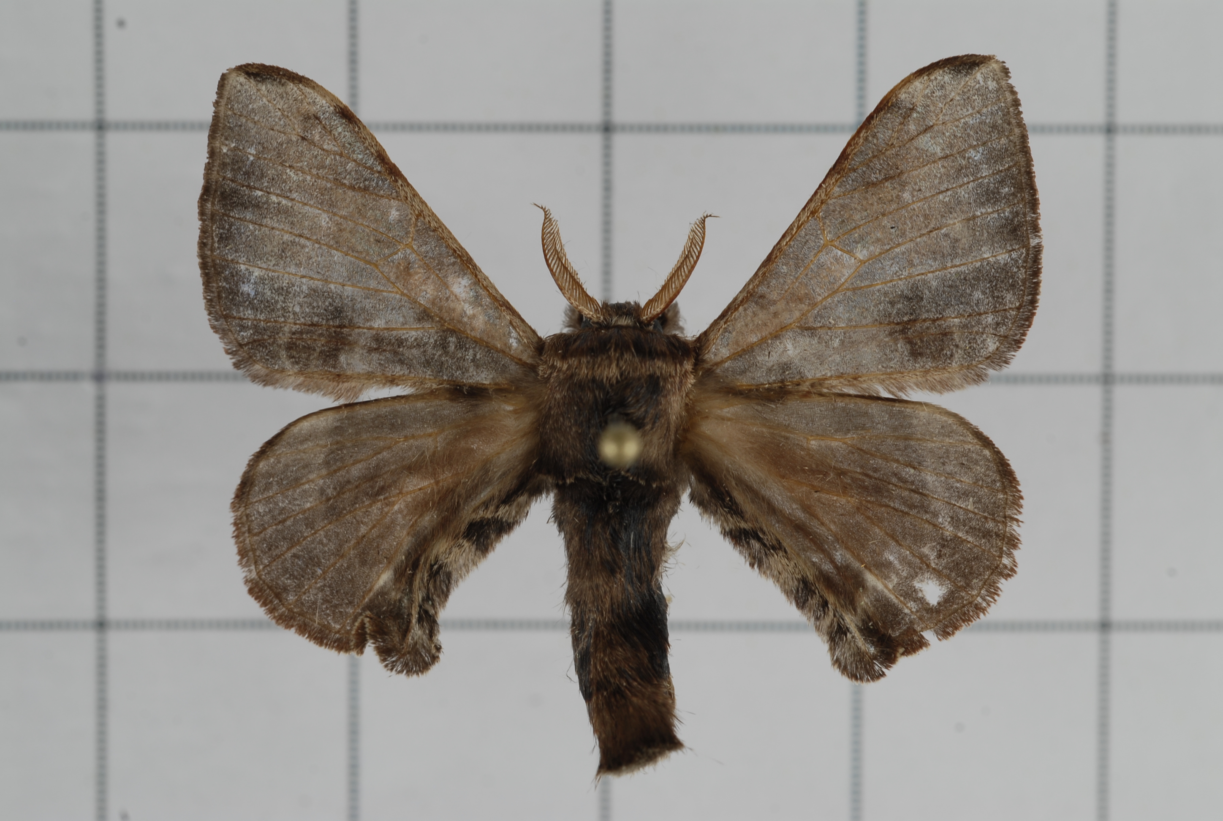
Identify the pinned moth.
Triuncina brunnea
